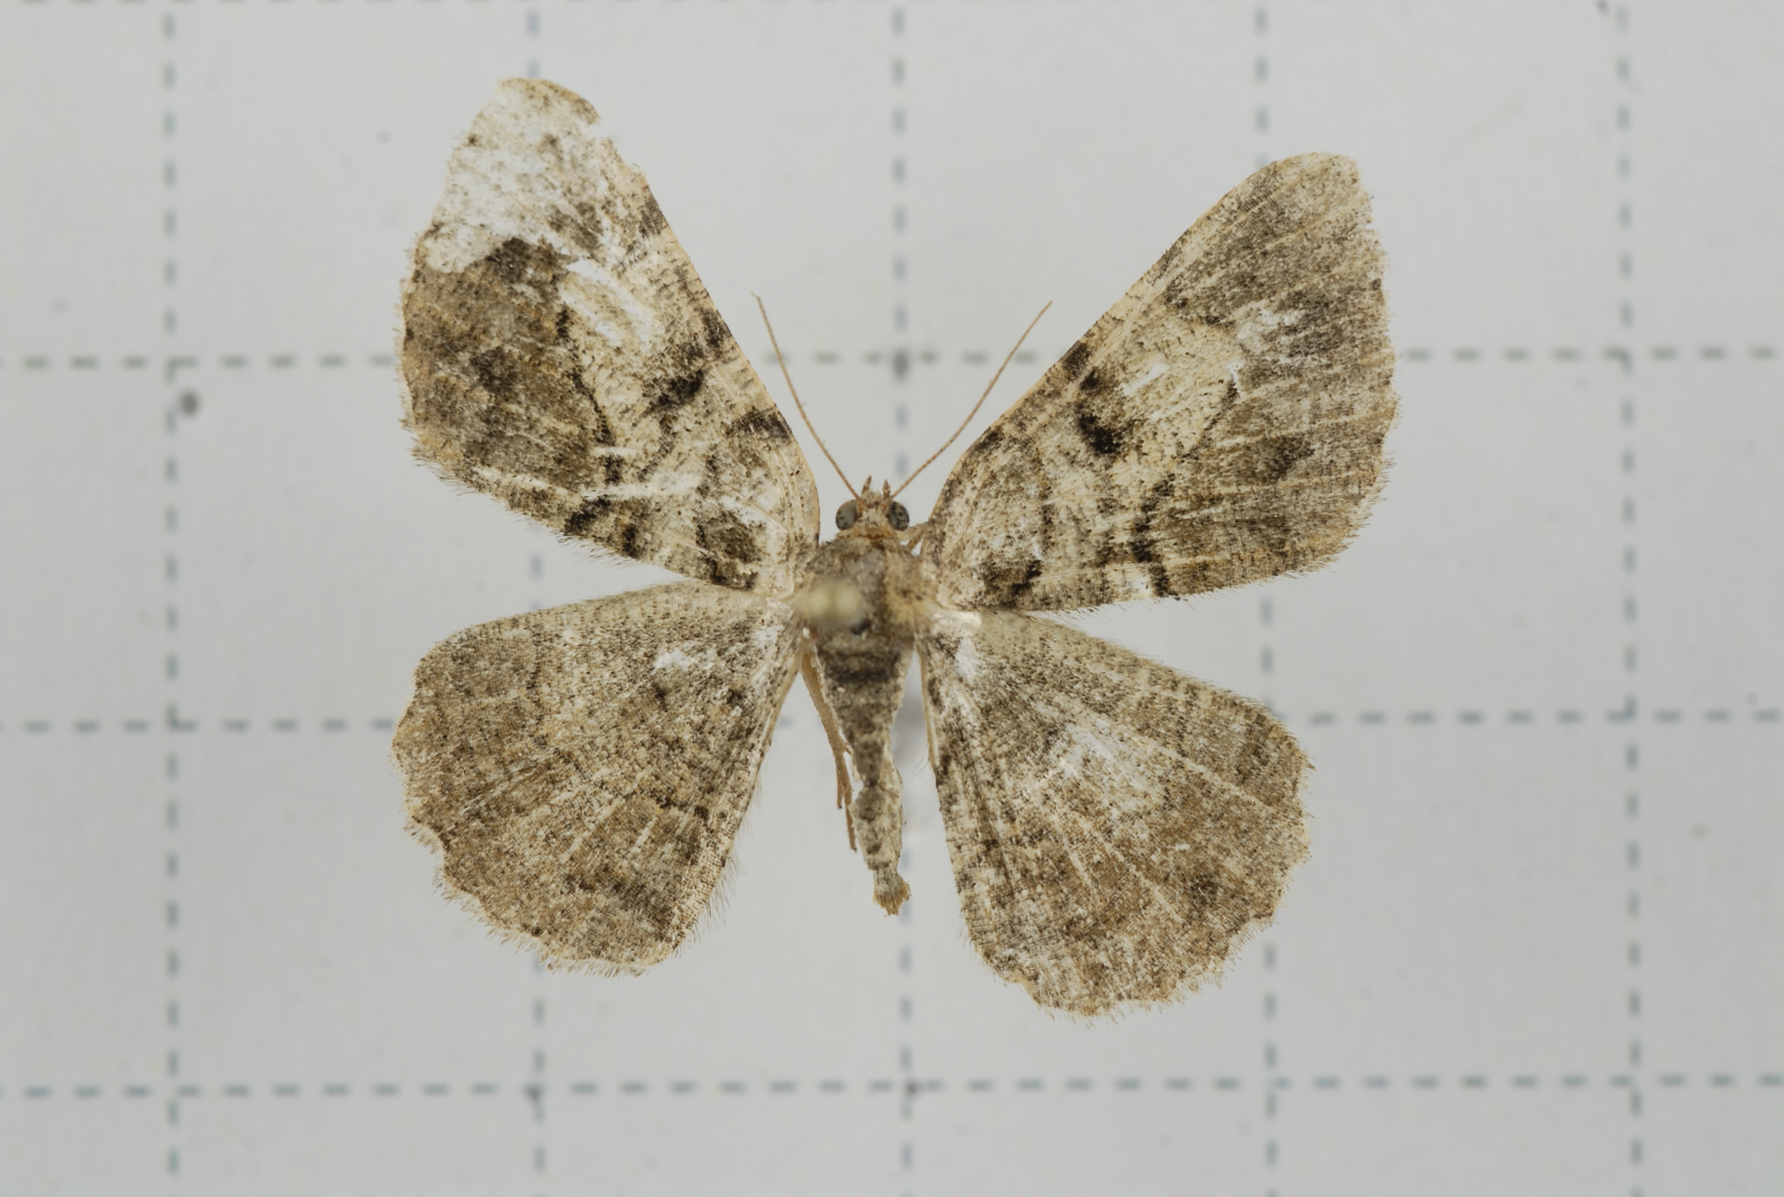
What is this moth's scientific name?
Psilalcis pulveraria
